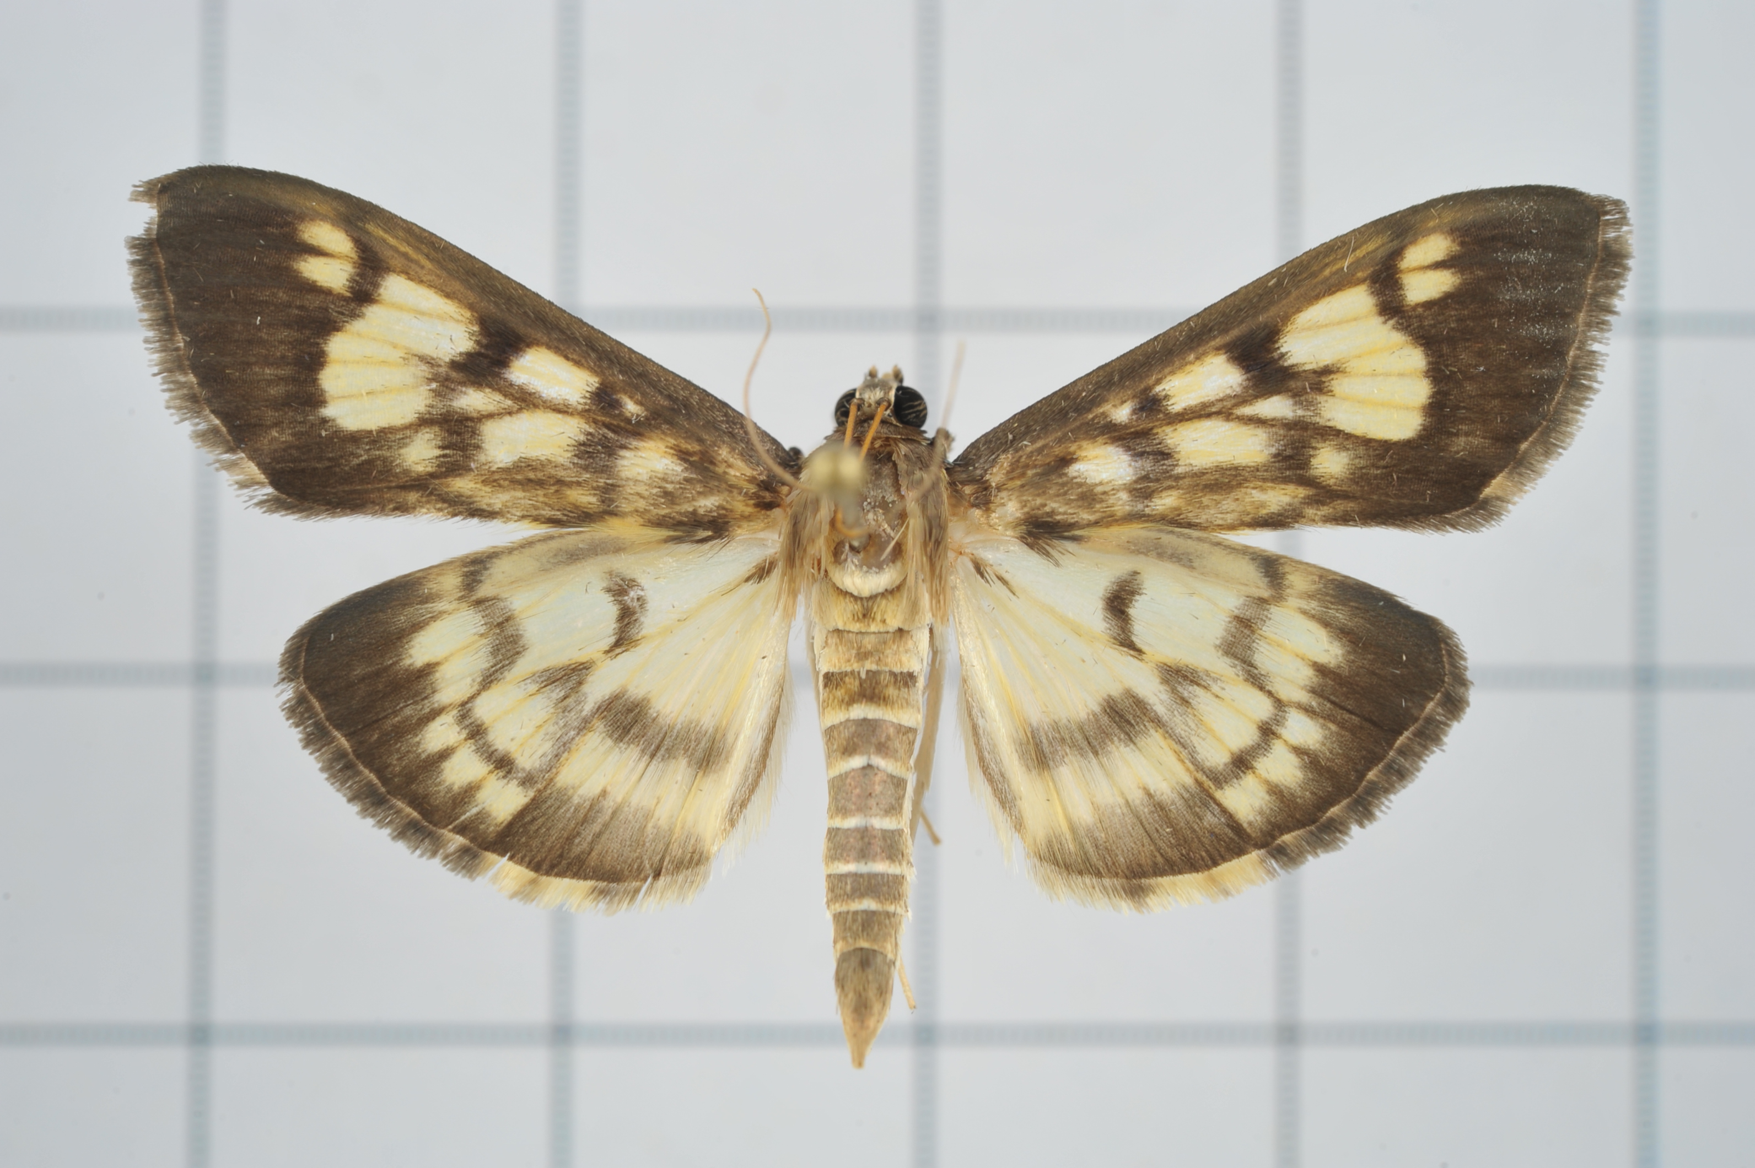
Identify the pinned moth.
Syllepte taiwanalis
